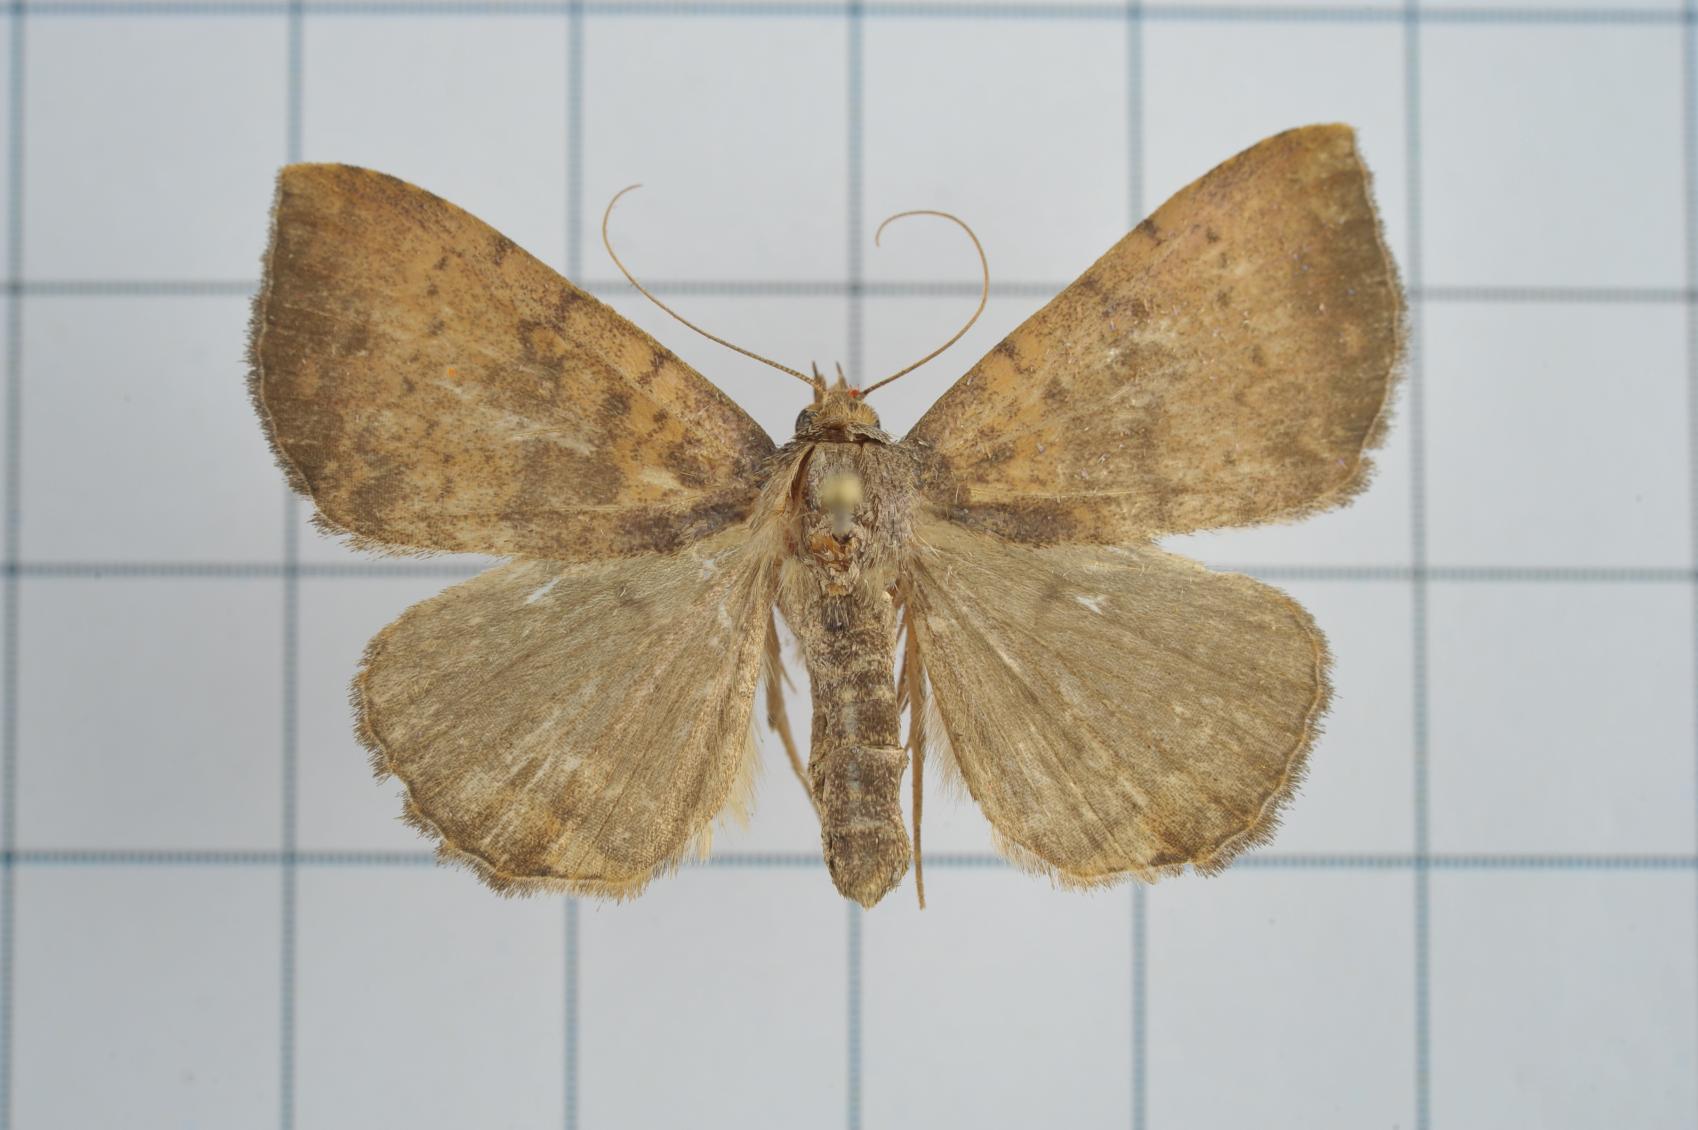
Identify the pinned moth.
Scedopla umbrosa
